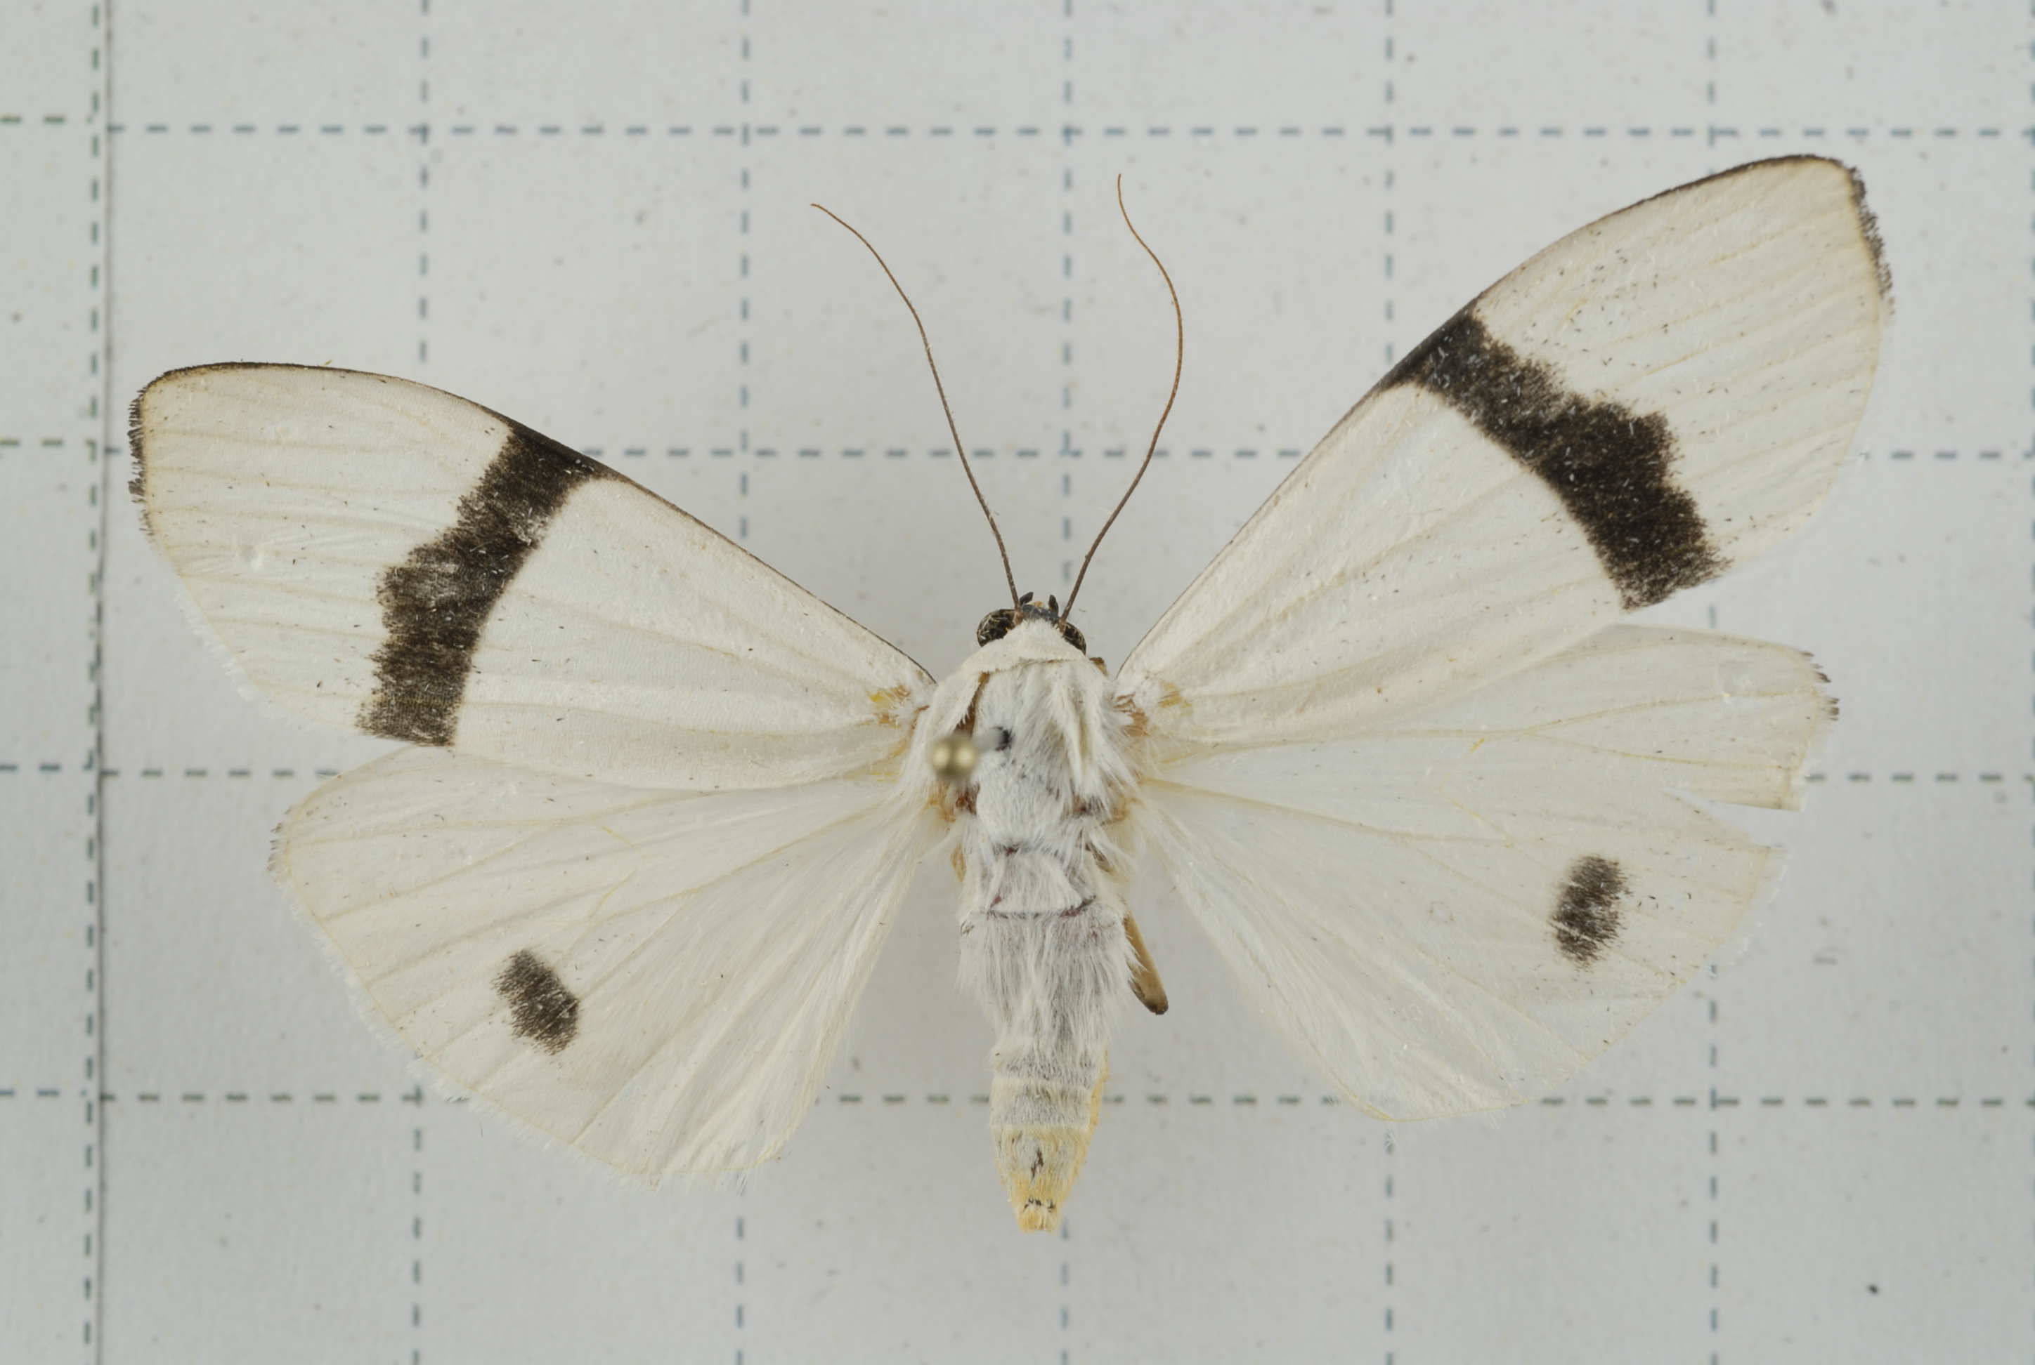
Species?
Vamuna alboluteora
